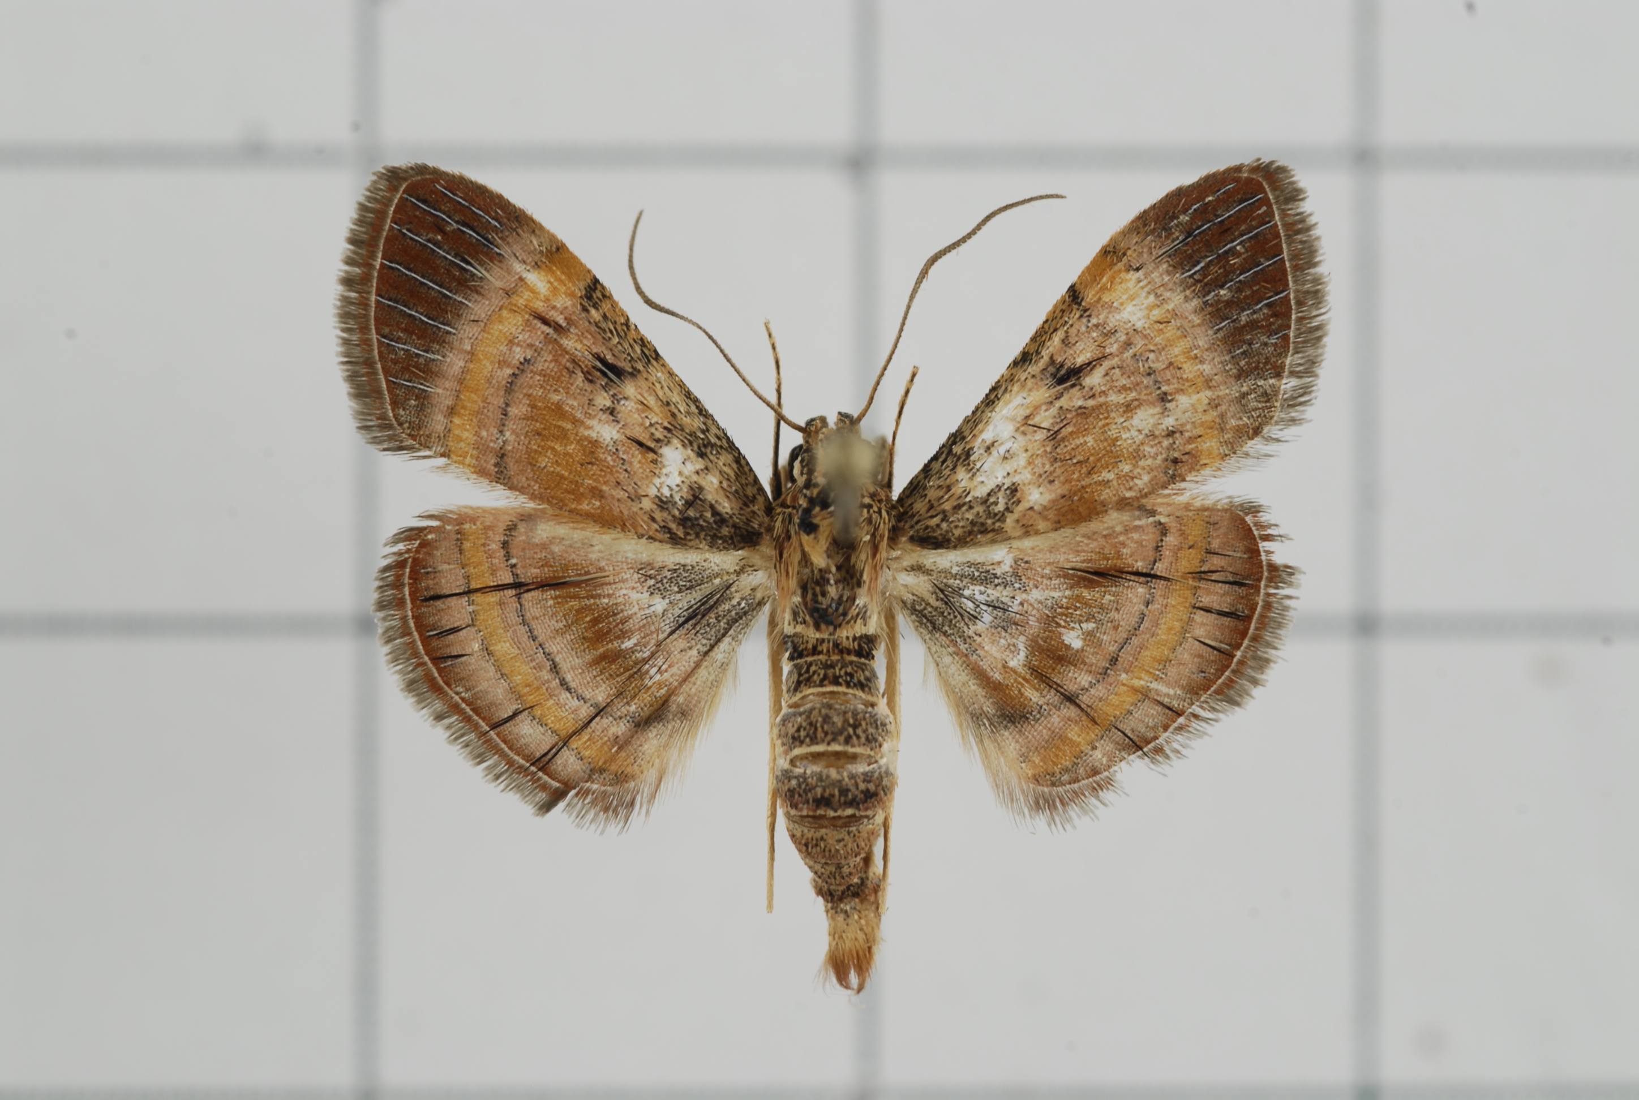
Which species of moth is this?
Lista haraldusalis
